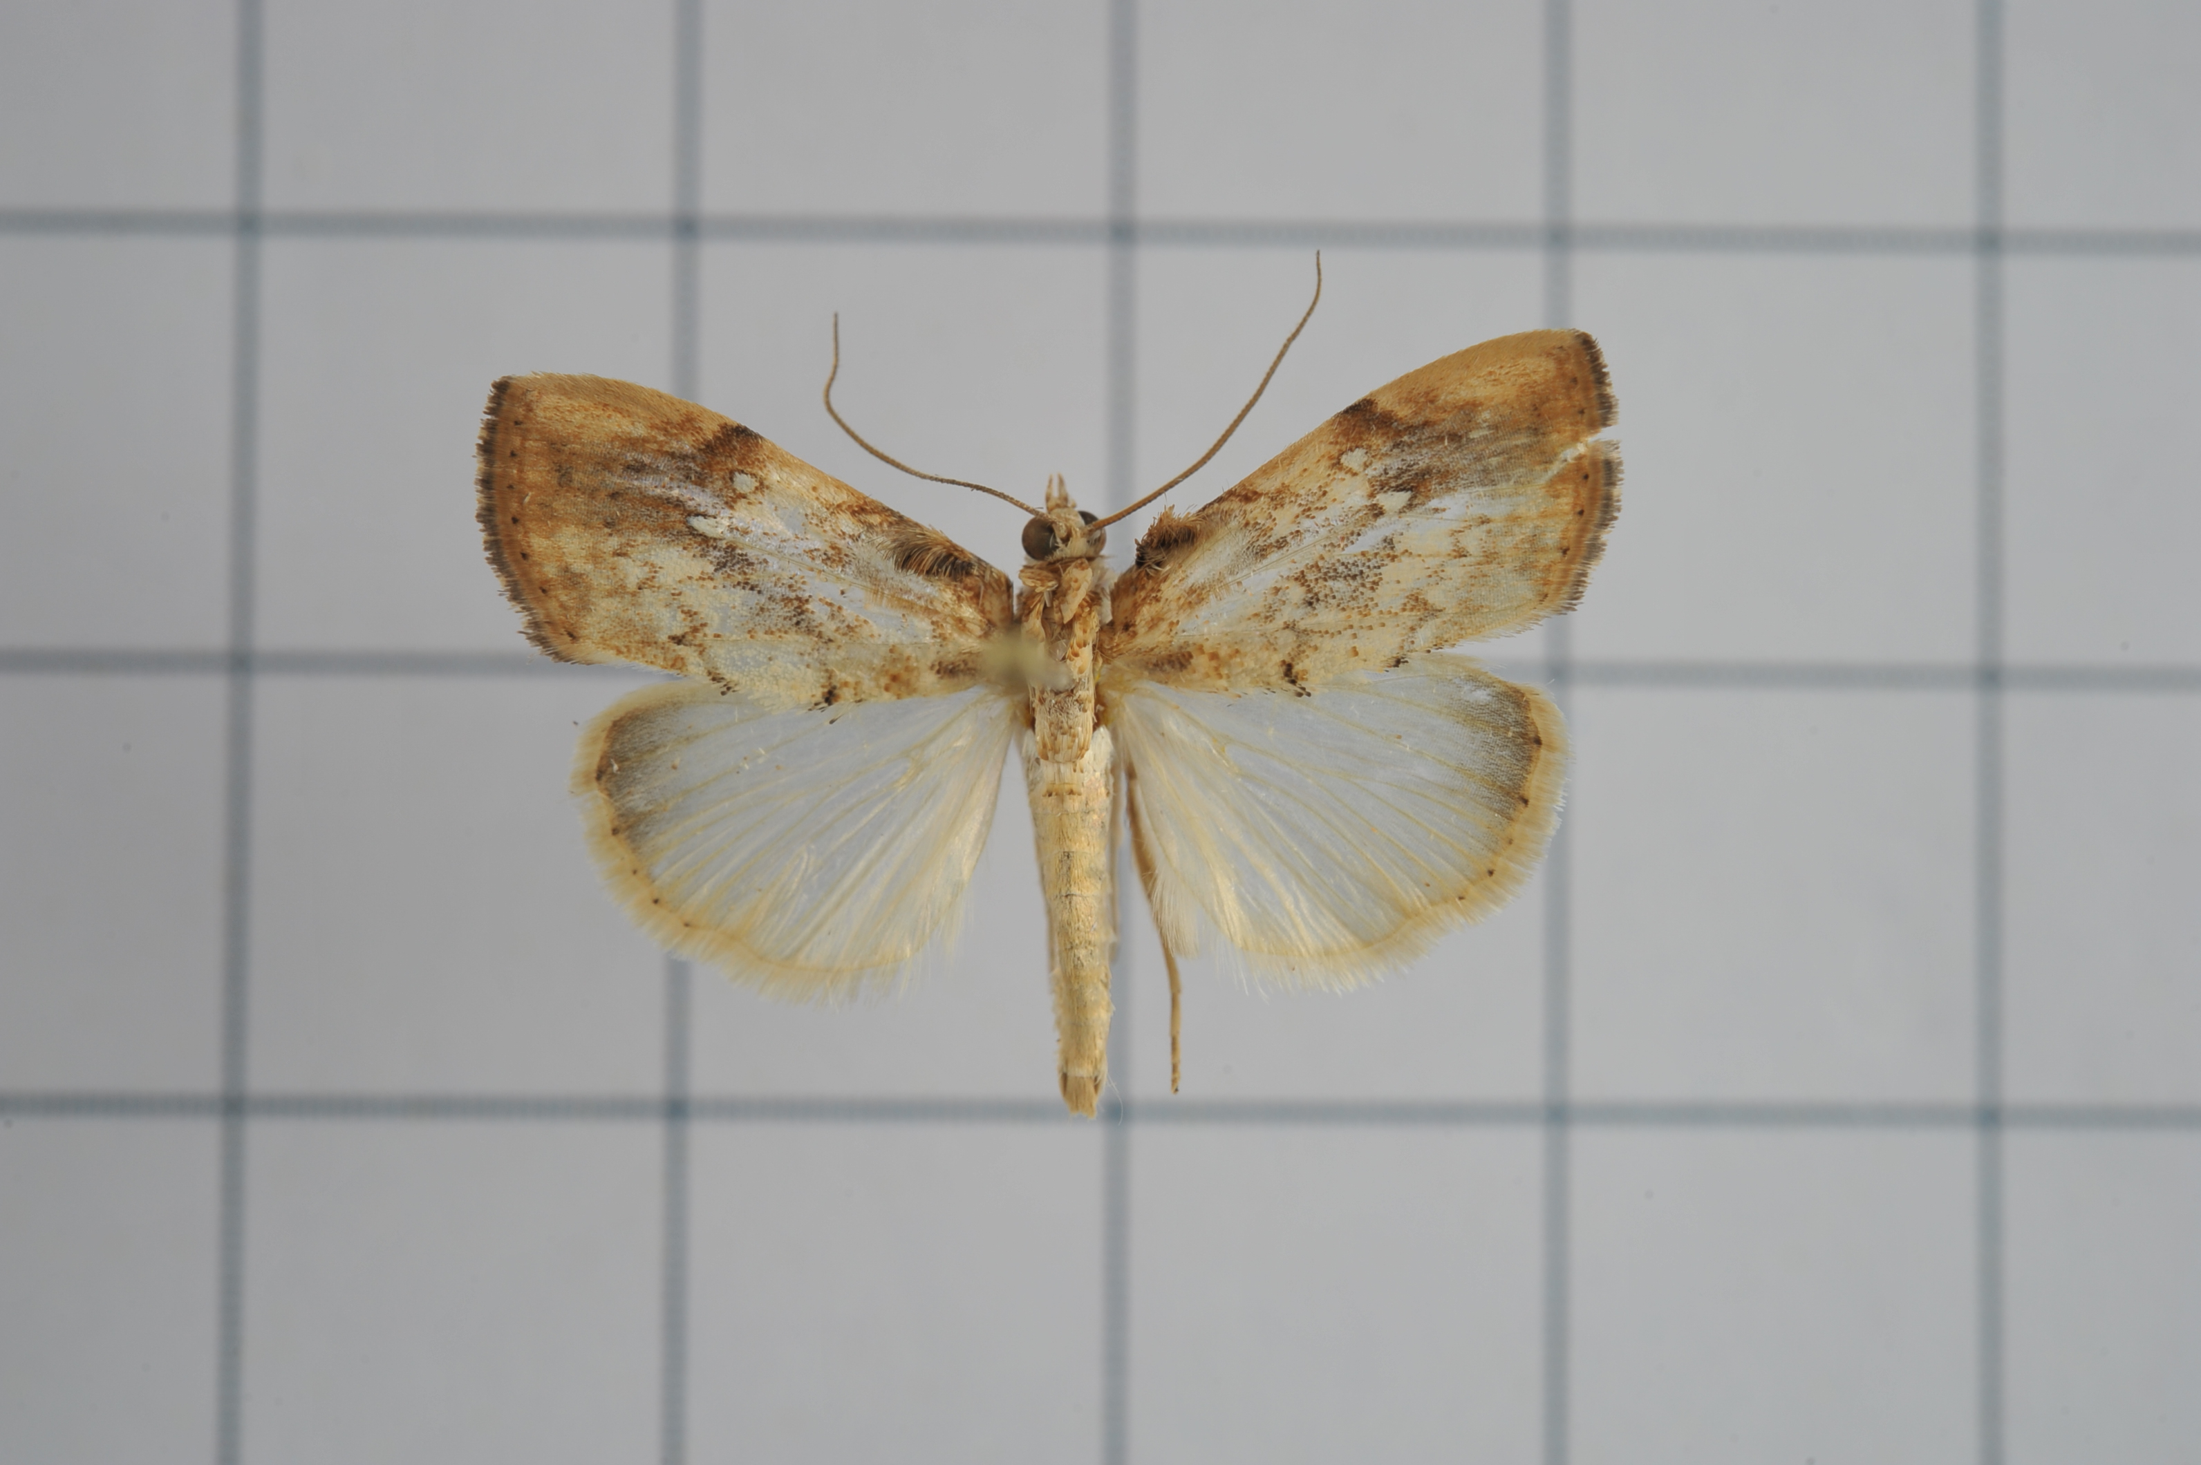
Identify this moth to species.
Crocidolomia pavonana
